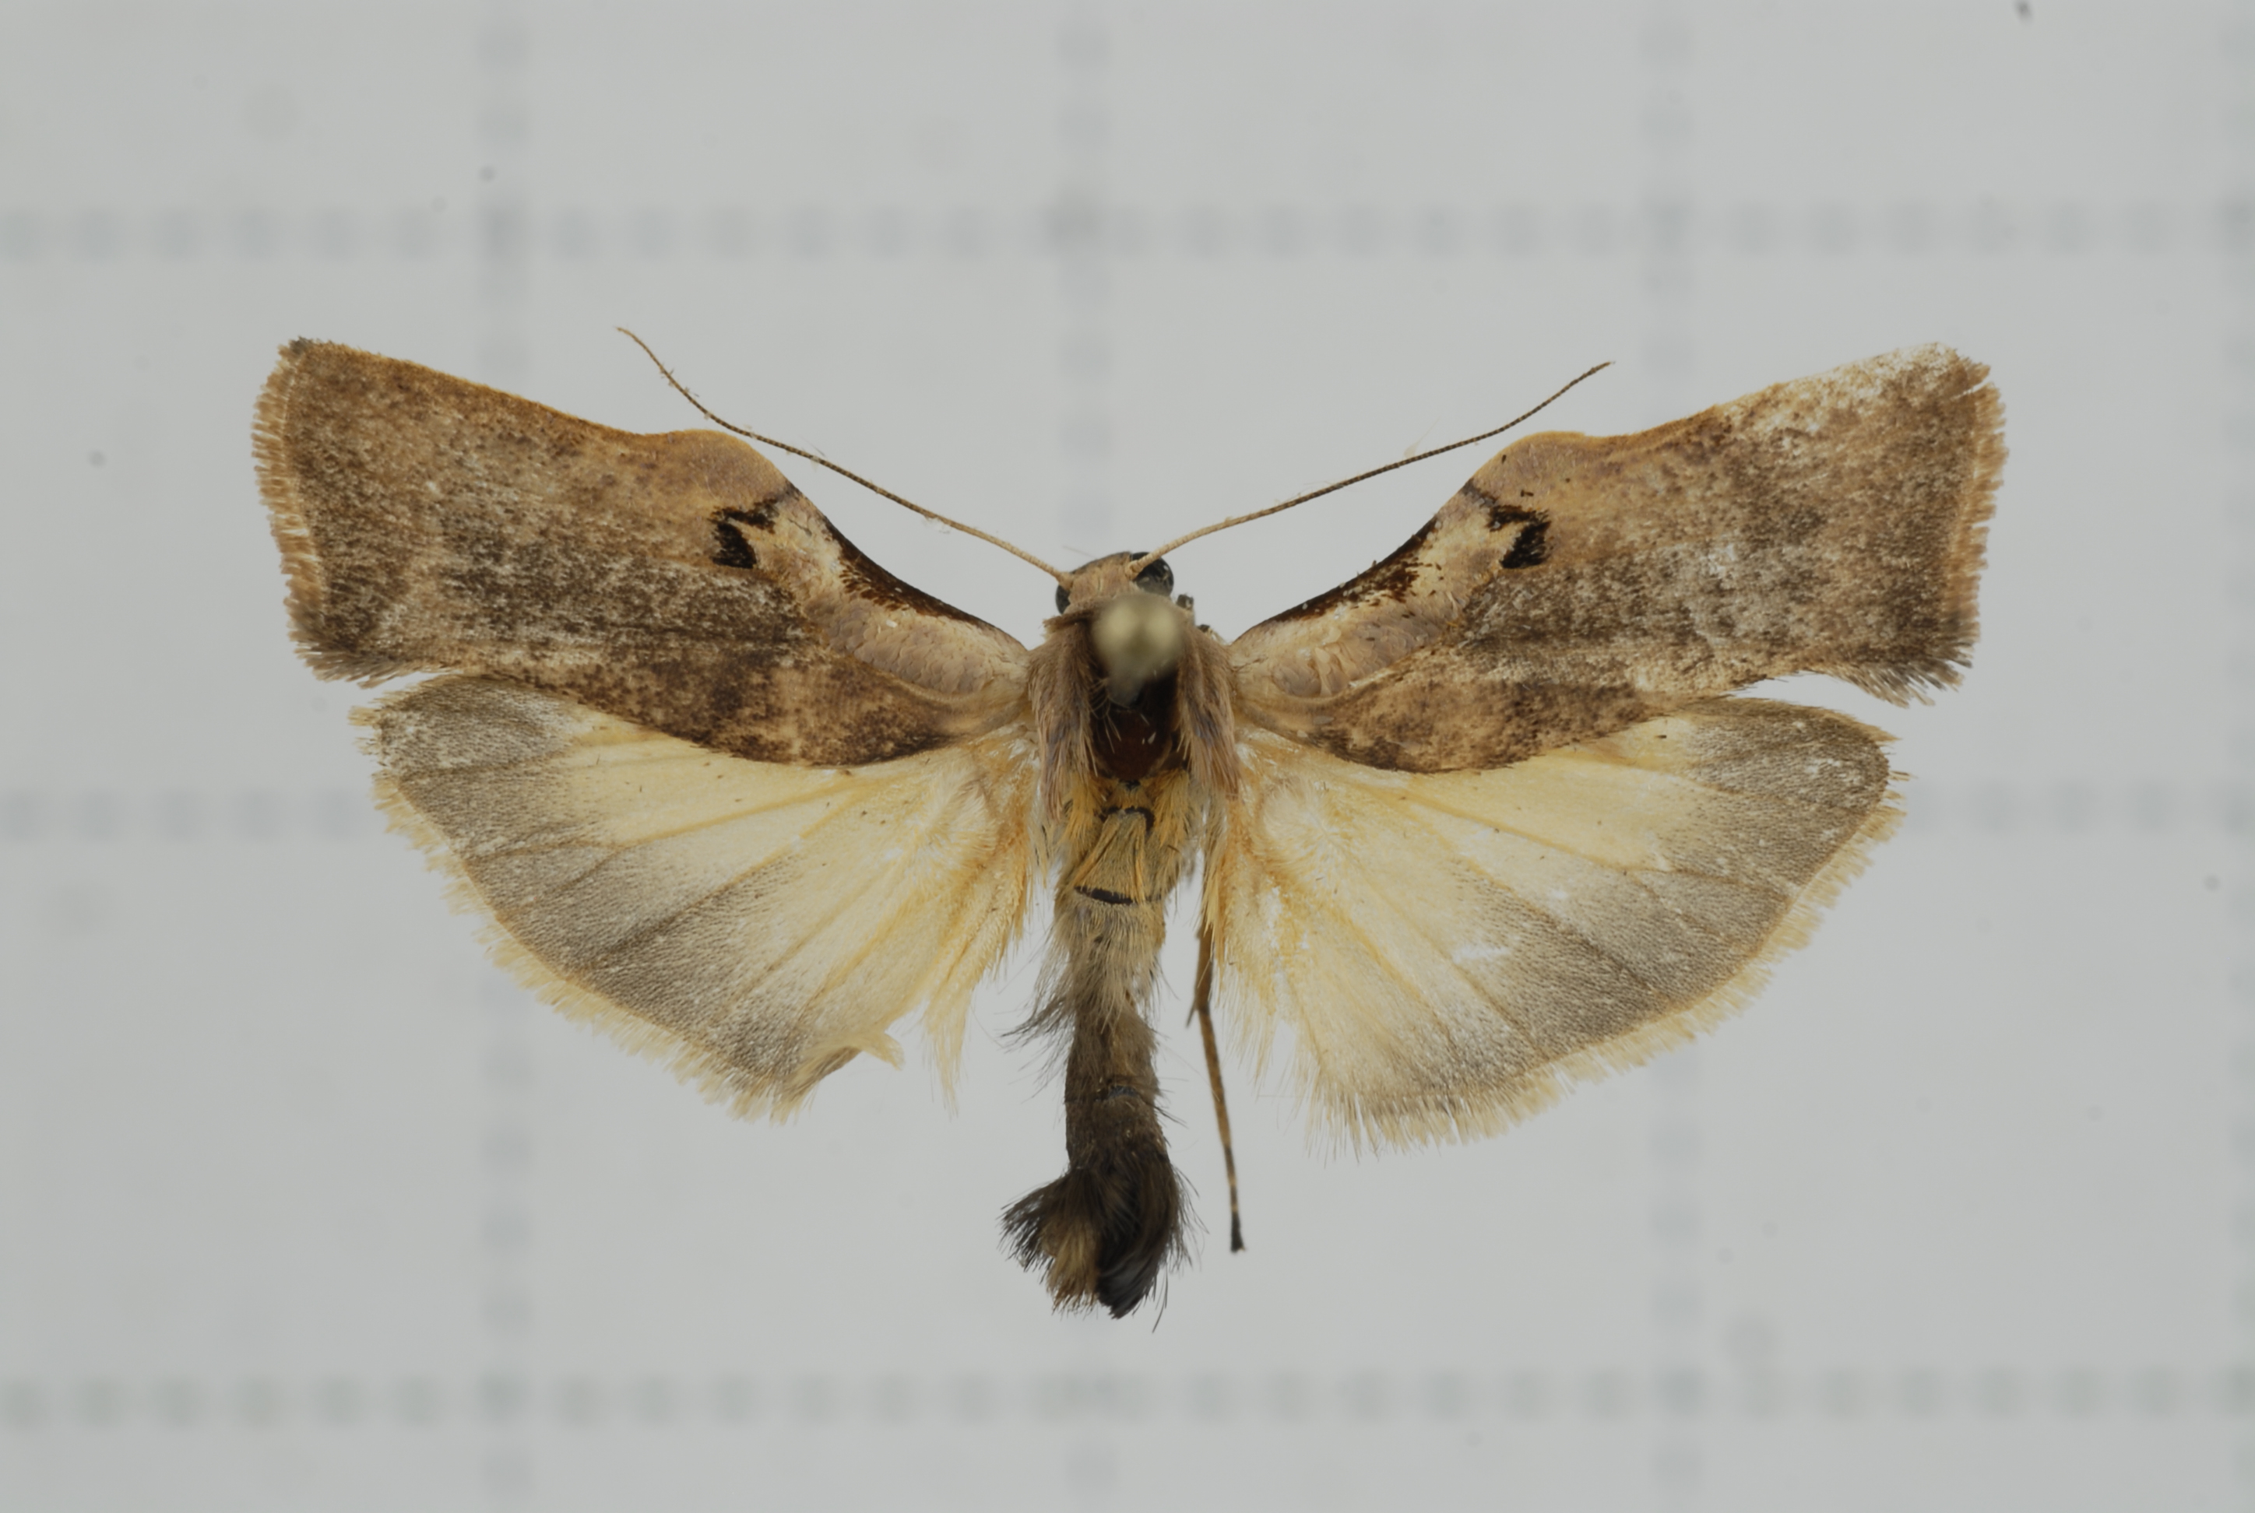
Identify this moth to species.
Teulisna tumida
